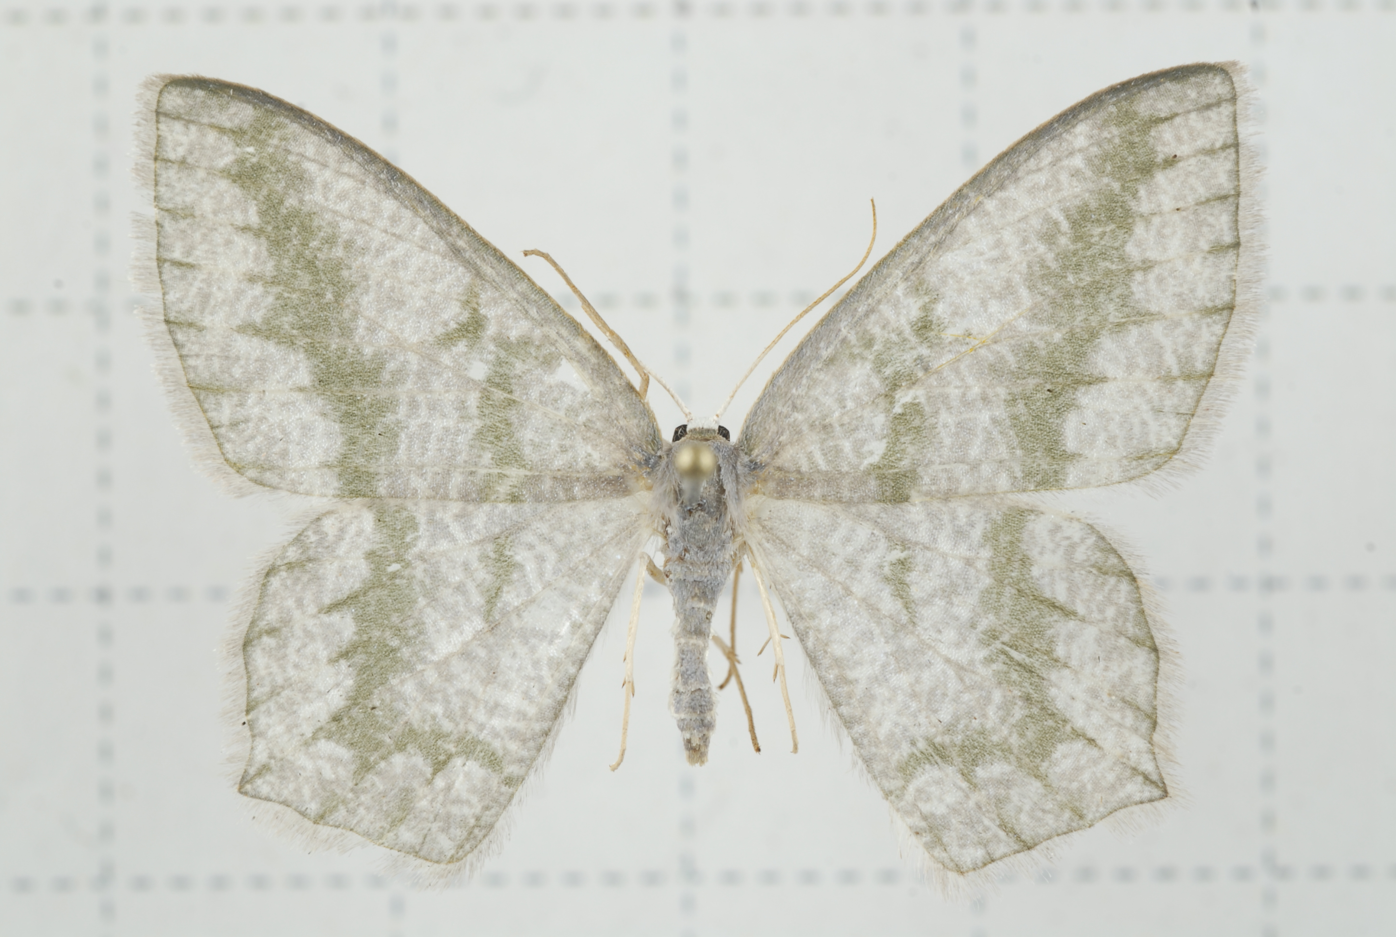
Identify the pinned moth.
Maxates thetydaria
